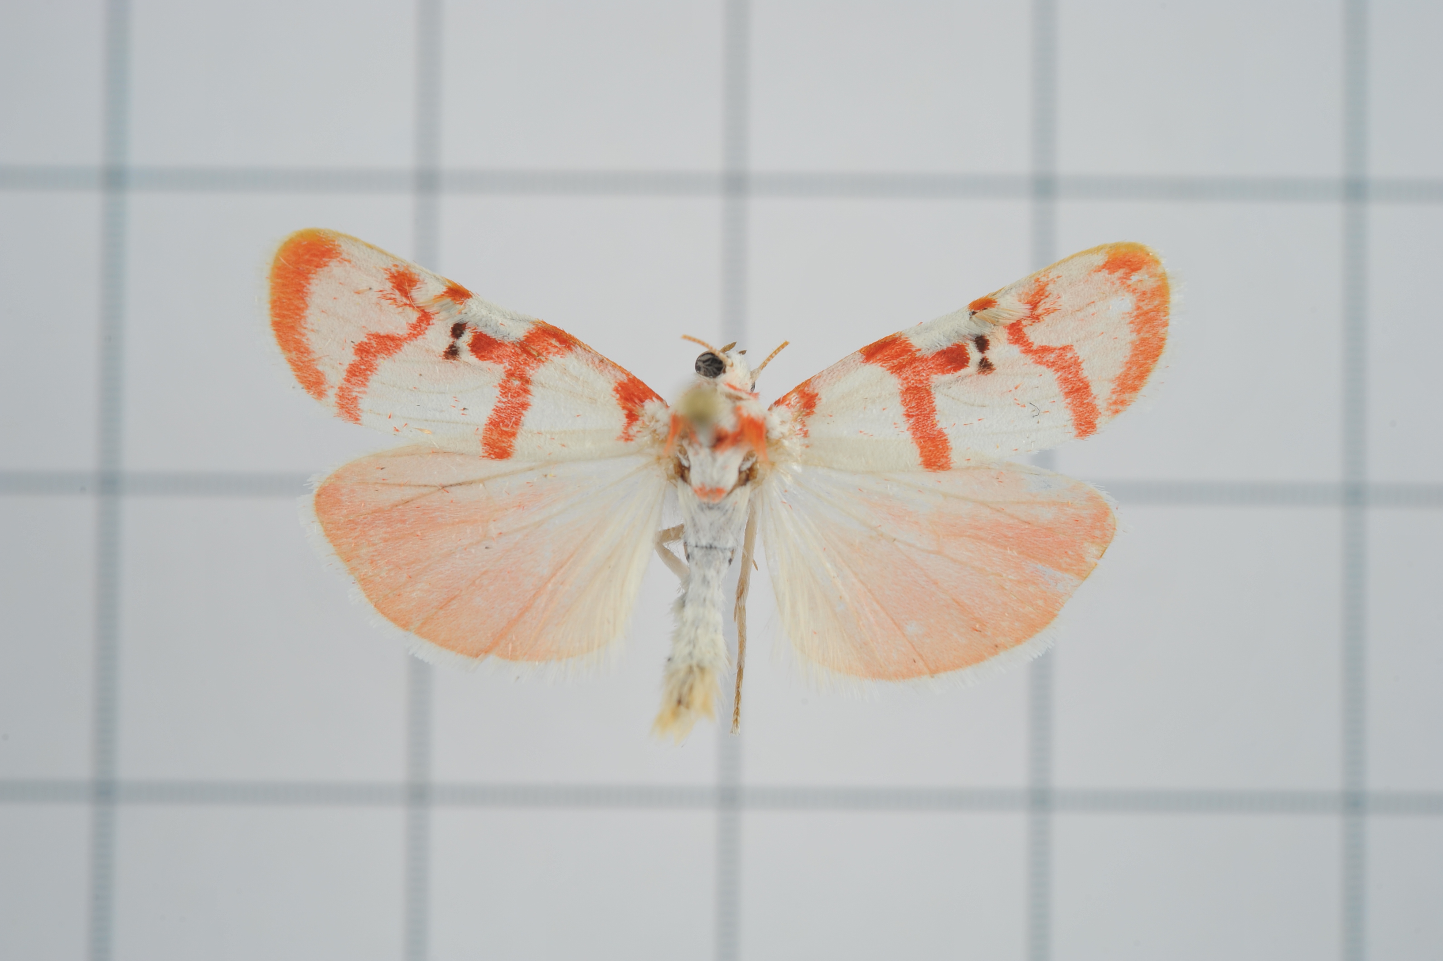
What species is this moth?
Cyana hamata hamata
